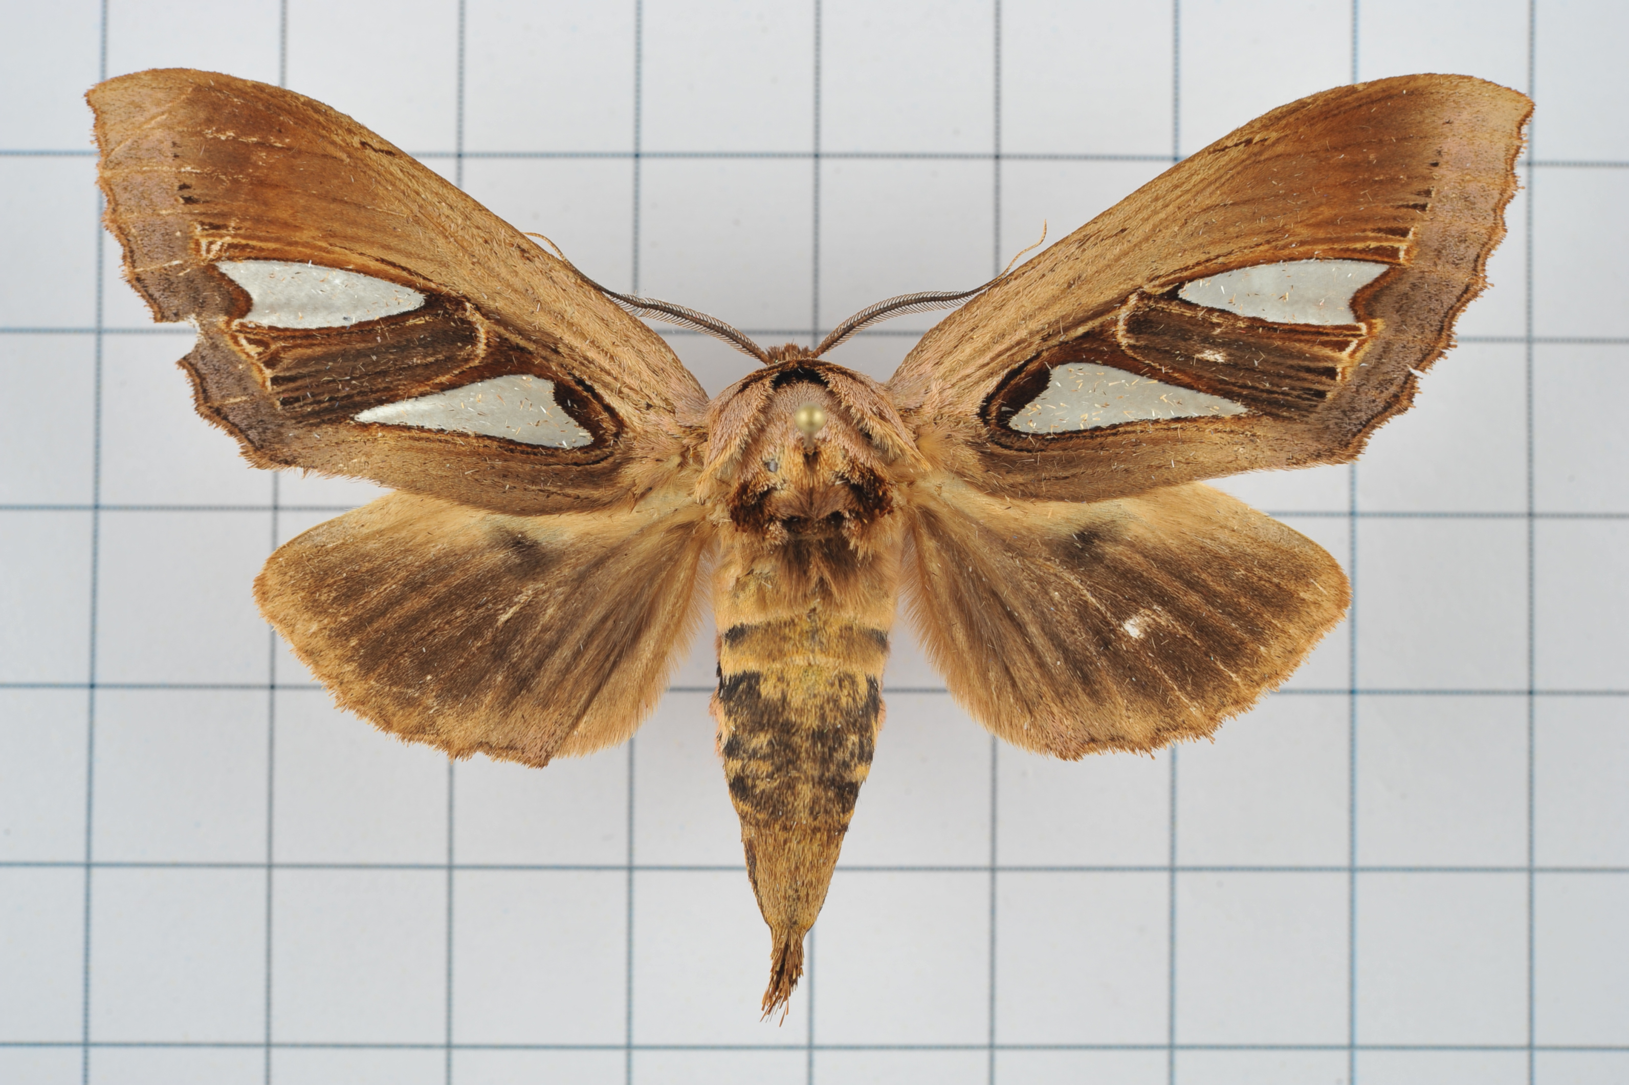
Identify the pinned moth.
Tarsolepis japonica
